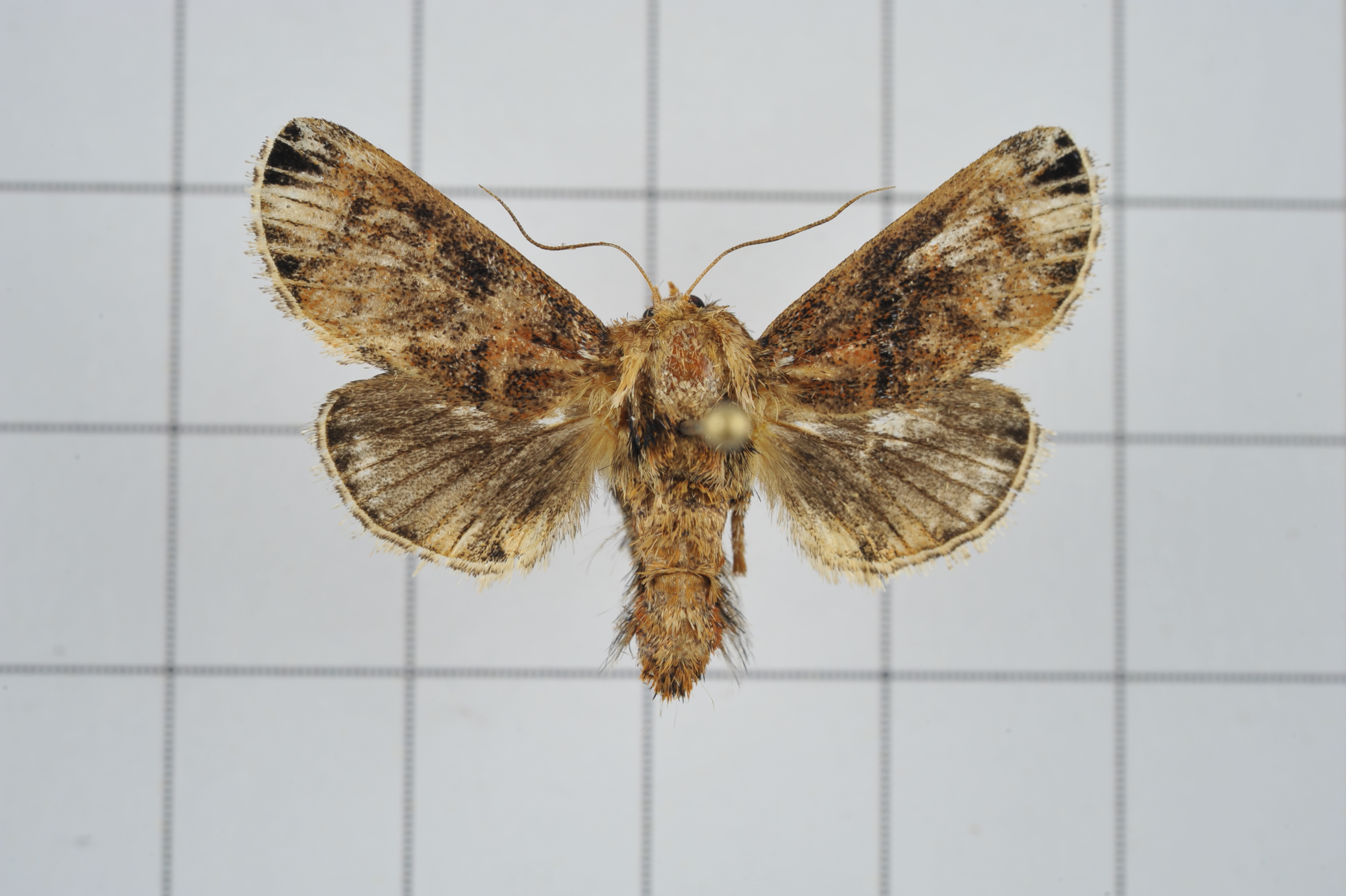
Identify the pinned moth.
Belippa horrida
